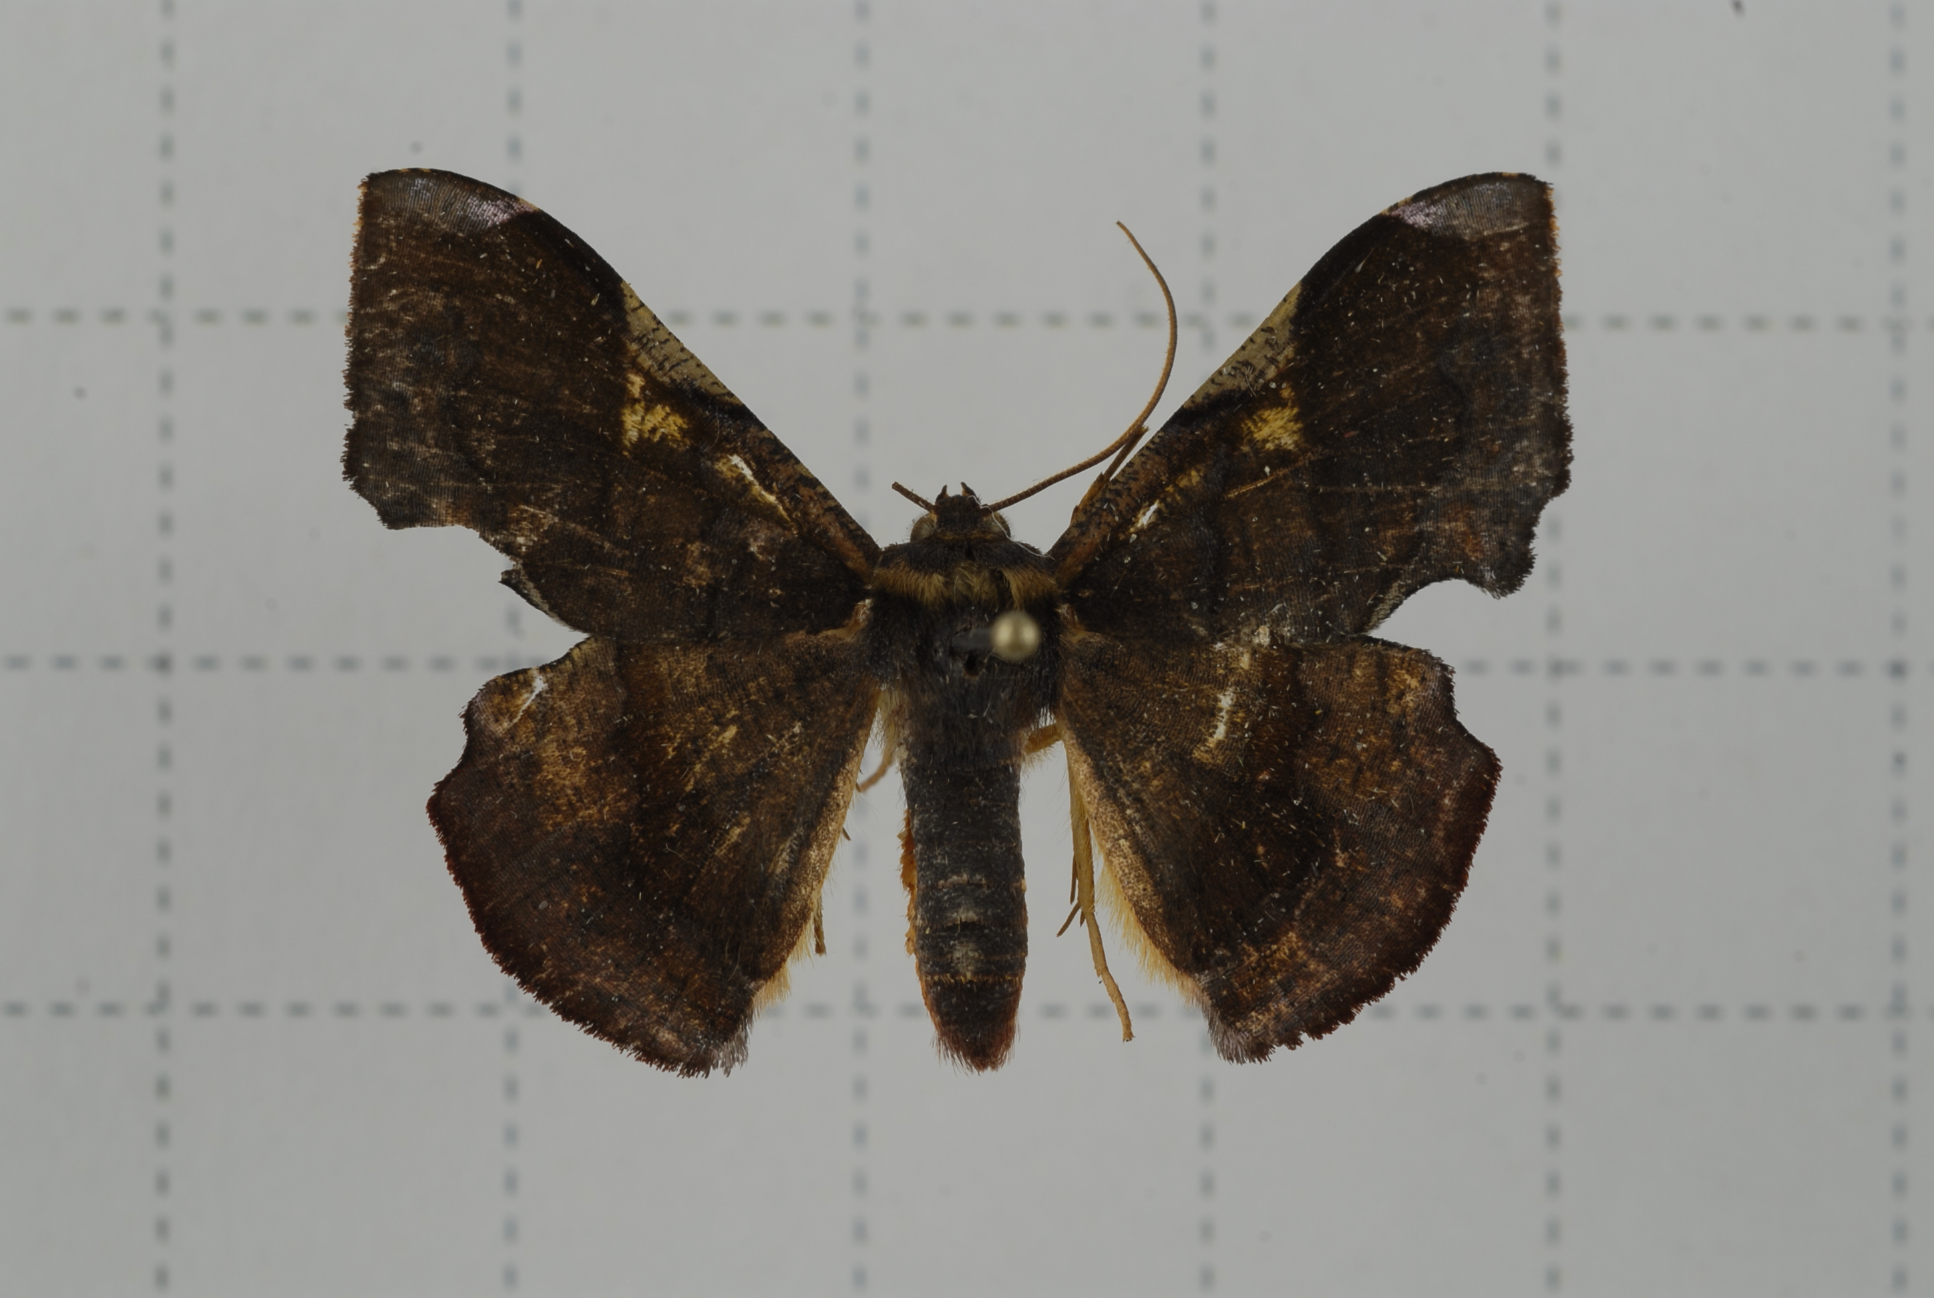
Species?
Fascellina chromataria
